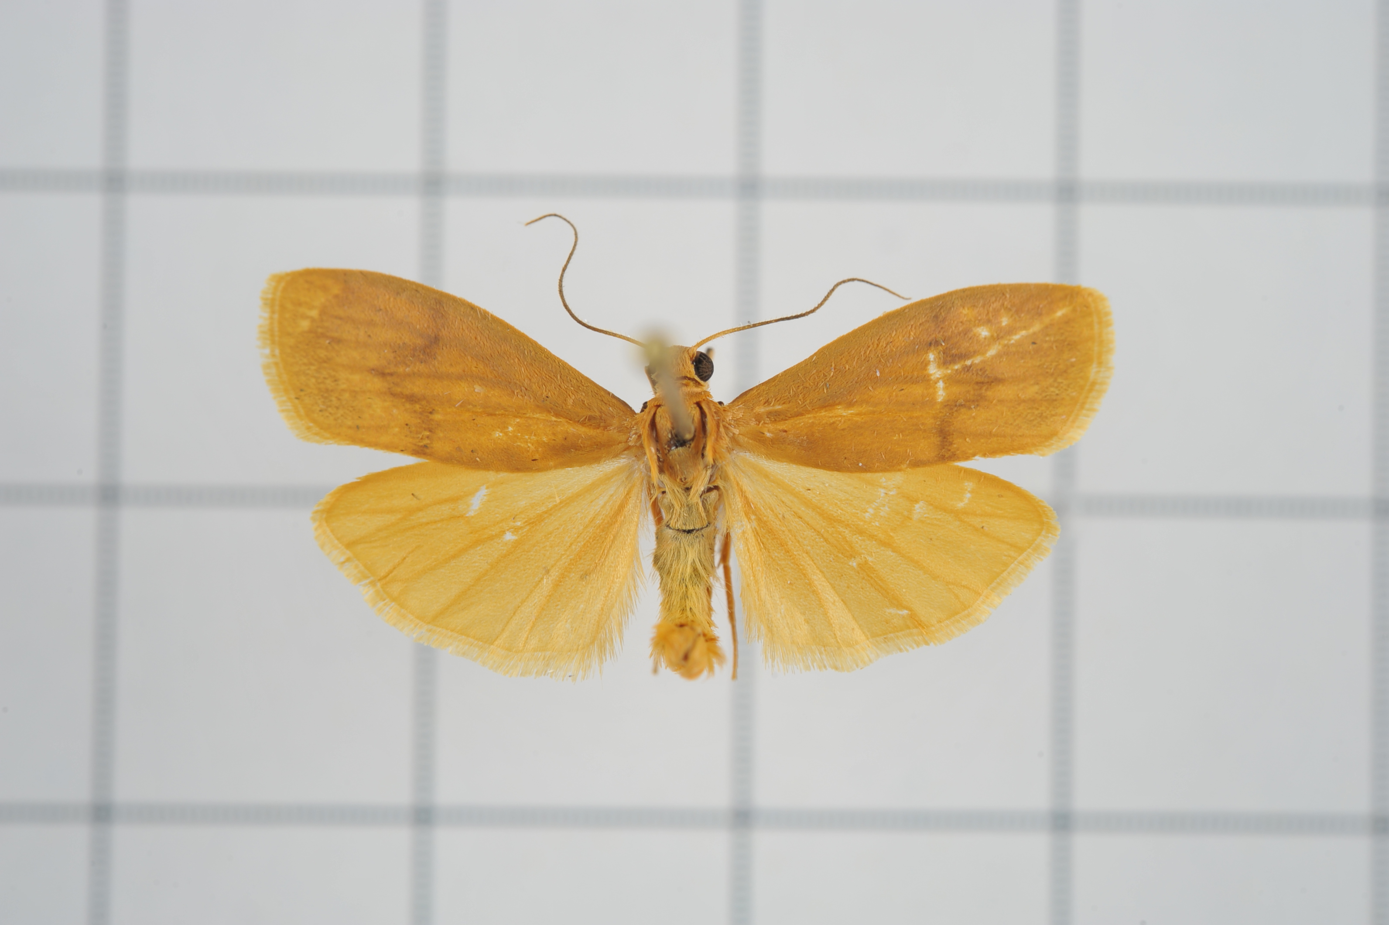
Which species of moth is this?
Teuloma tainebula
